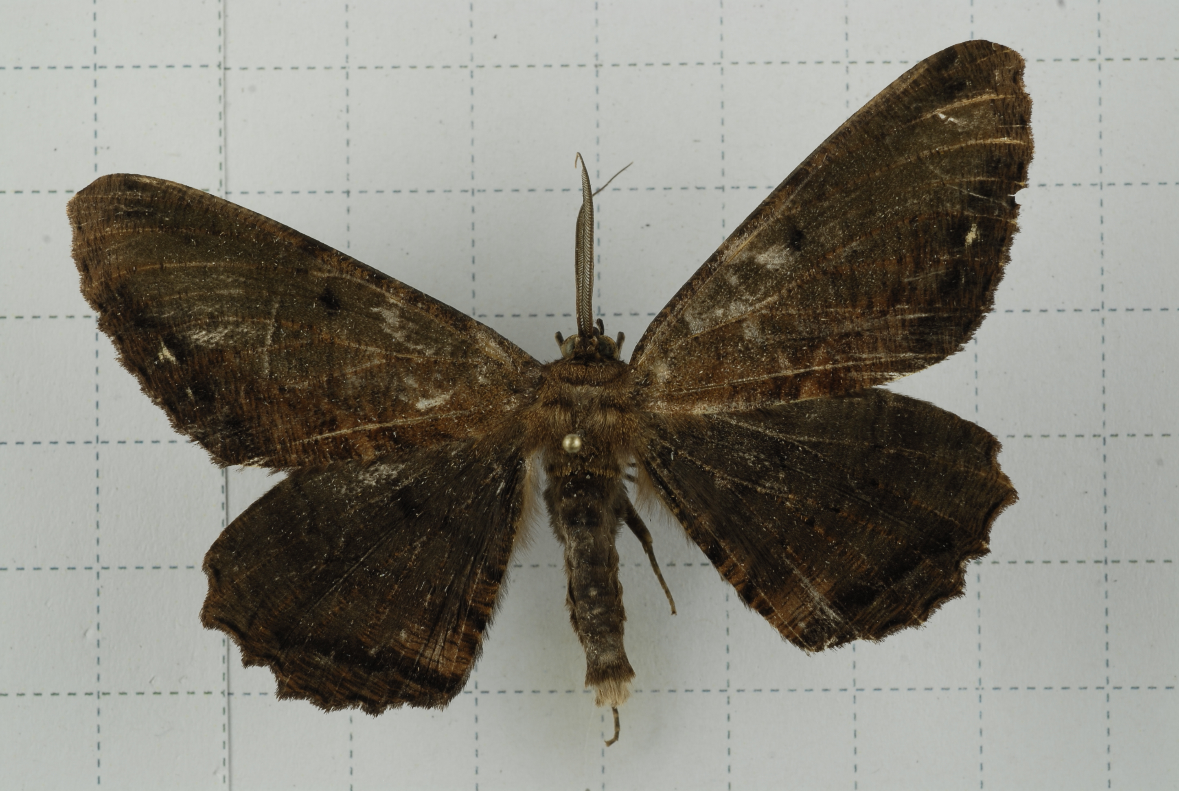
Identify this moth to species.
Chorodna creataria
